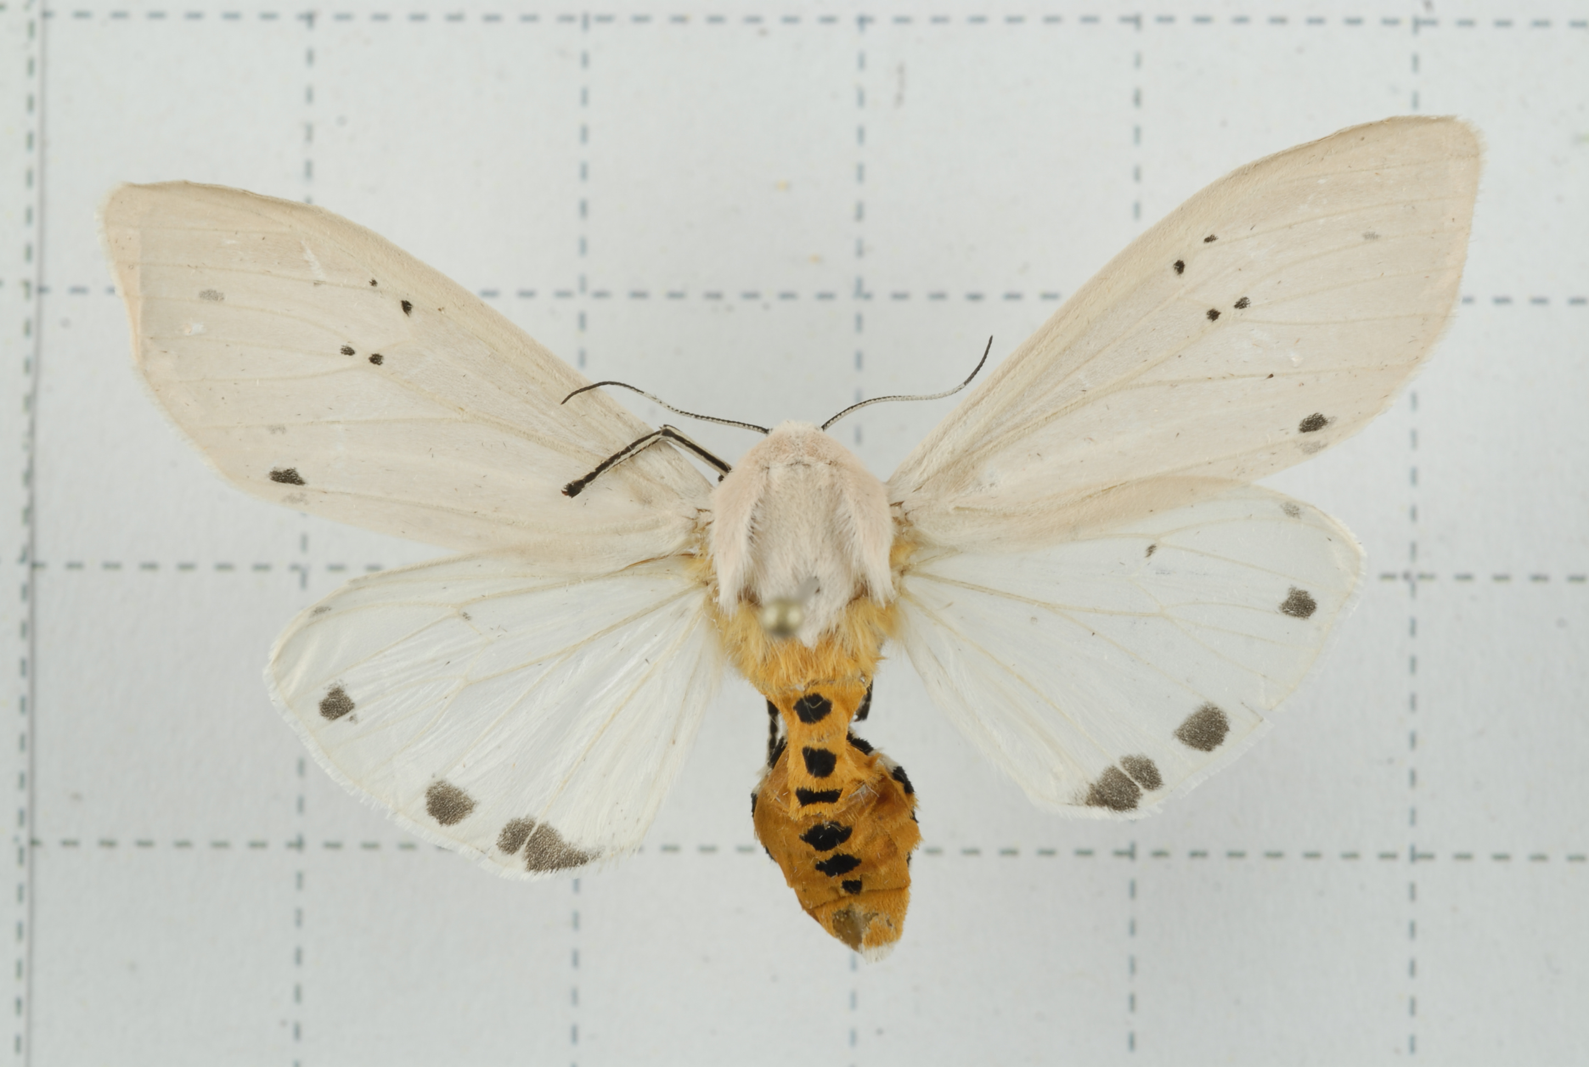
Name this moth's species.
Creatonotos transiens koni
